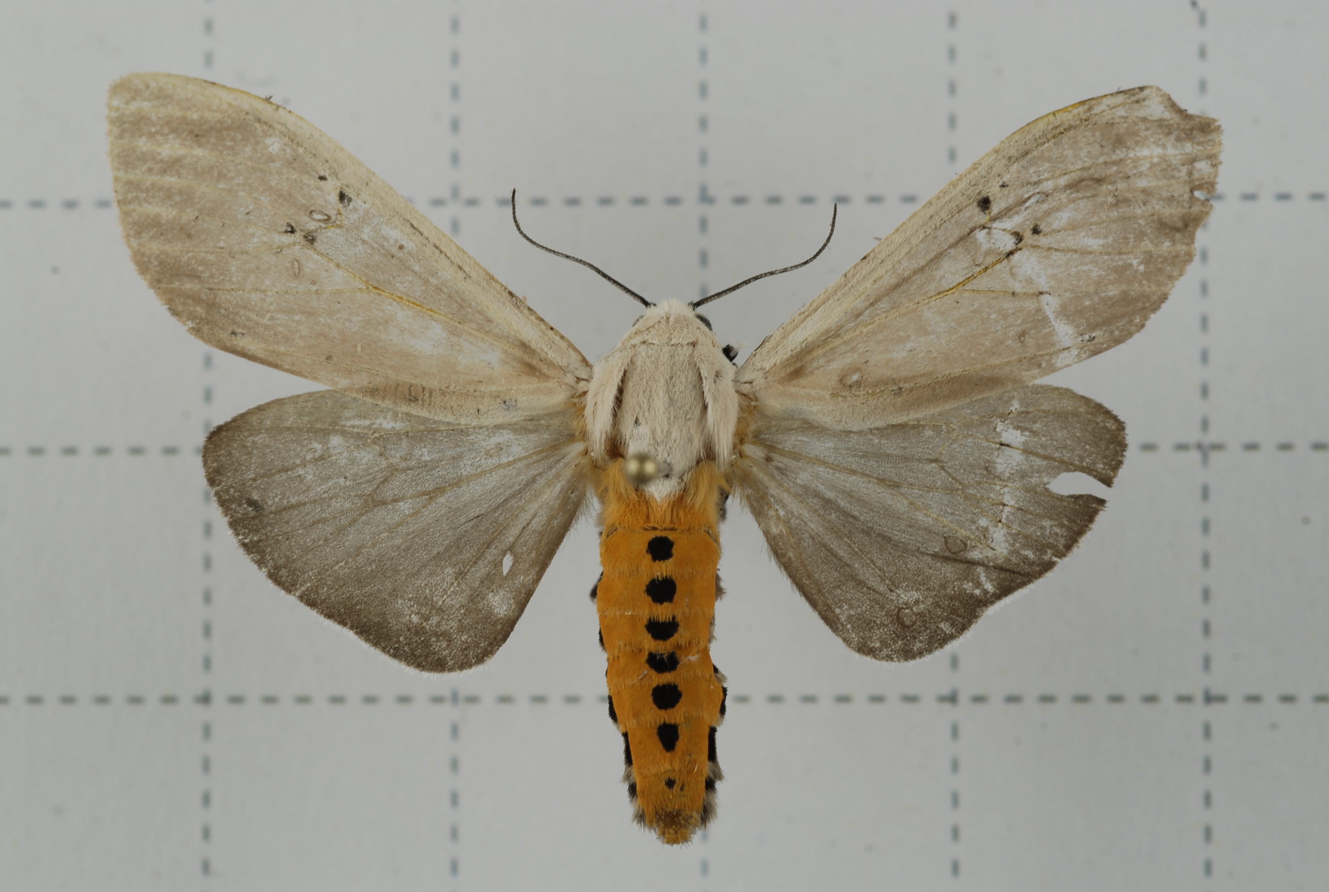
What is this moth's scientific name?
Creatonotos transiens koni
